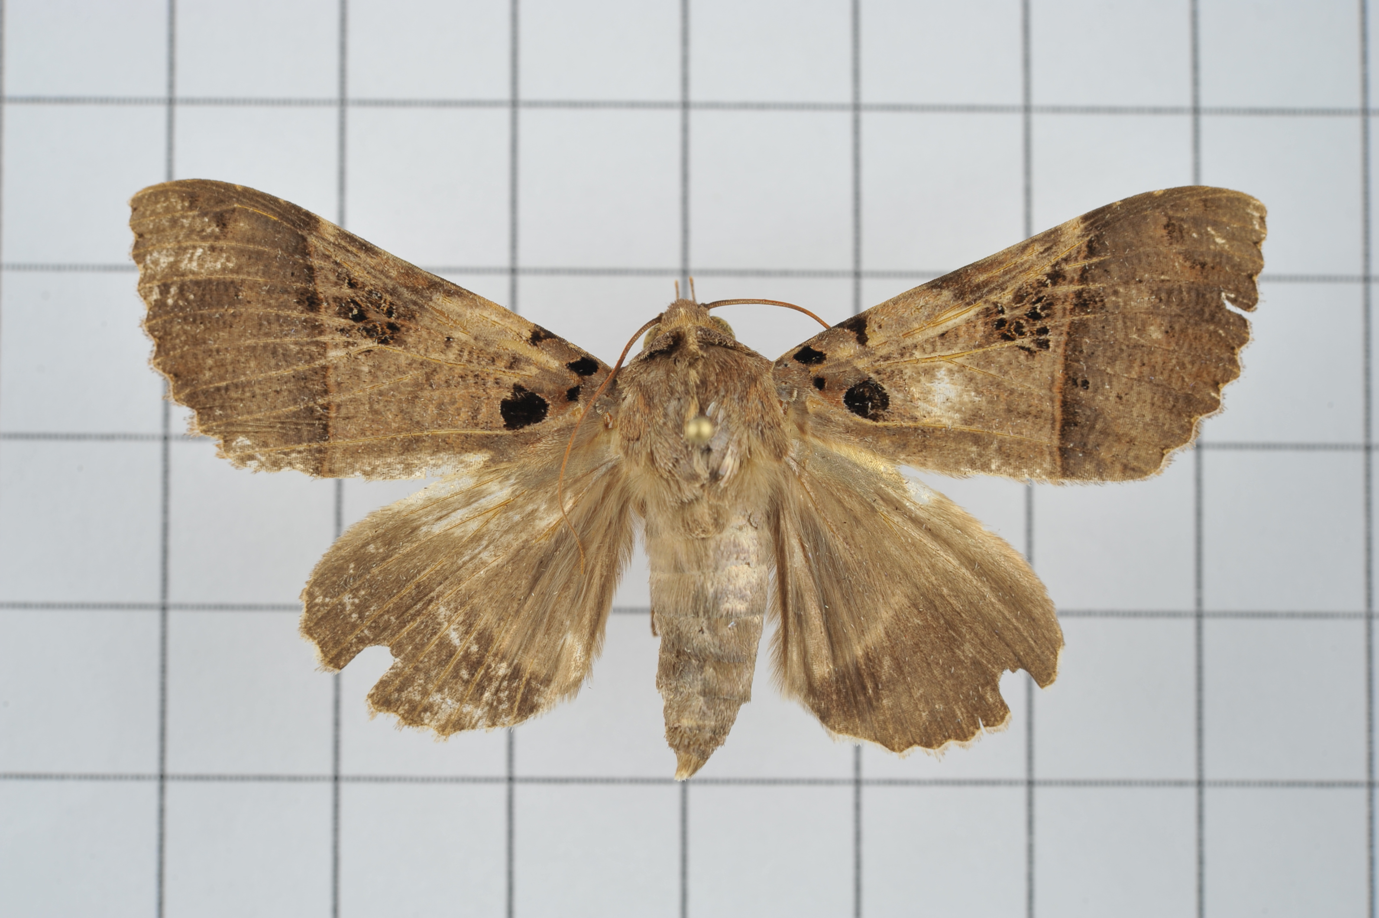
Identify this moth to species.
Serrodes campana
